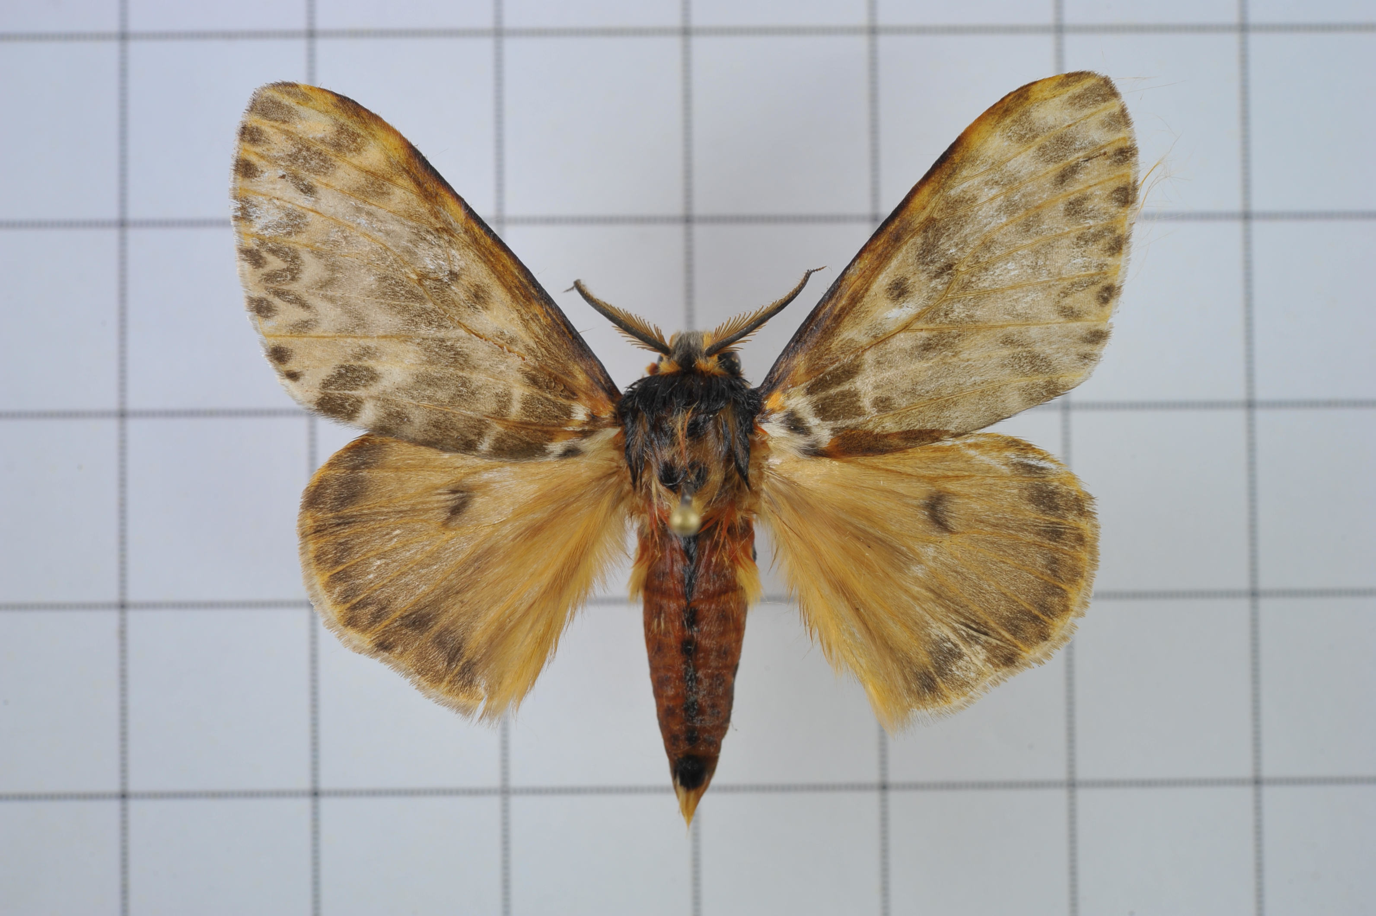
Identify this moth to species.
Lymantria mathura subpallida
